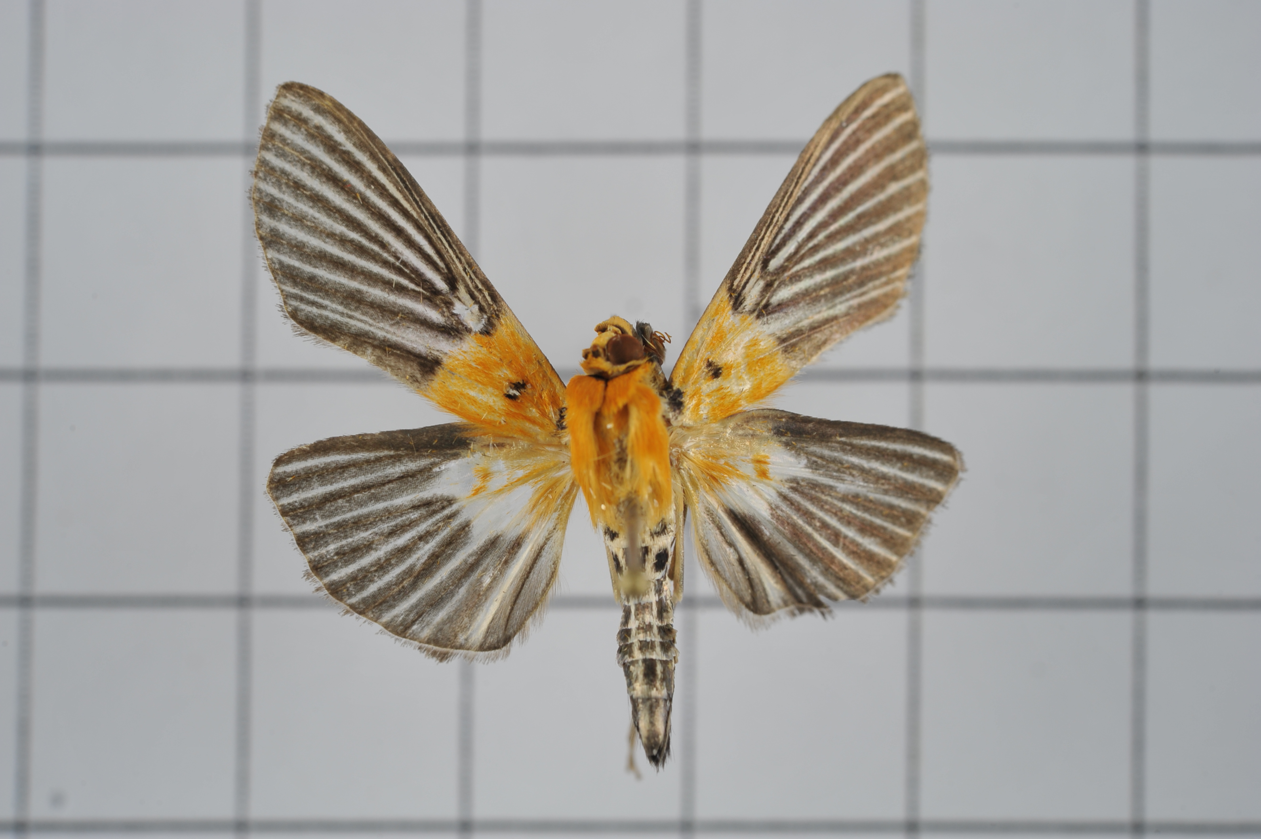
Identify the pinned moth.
Nevrina procopia
